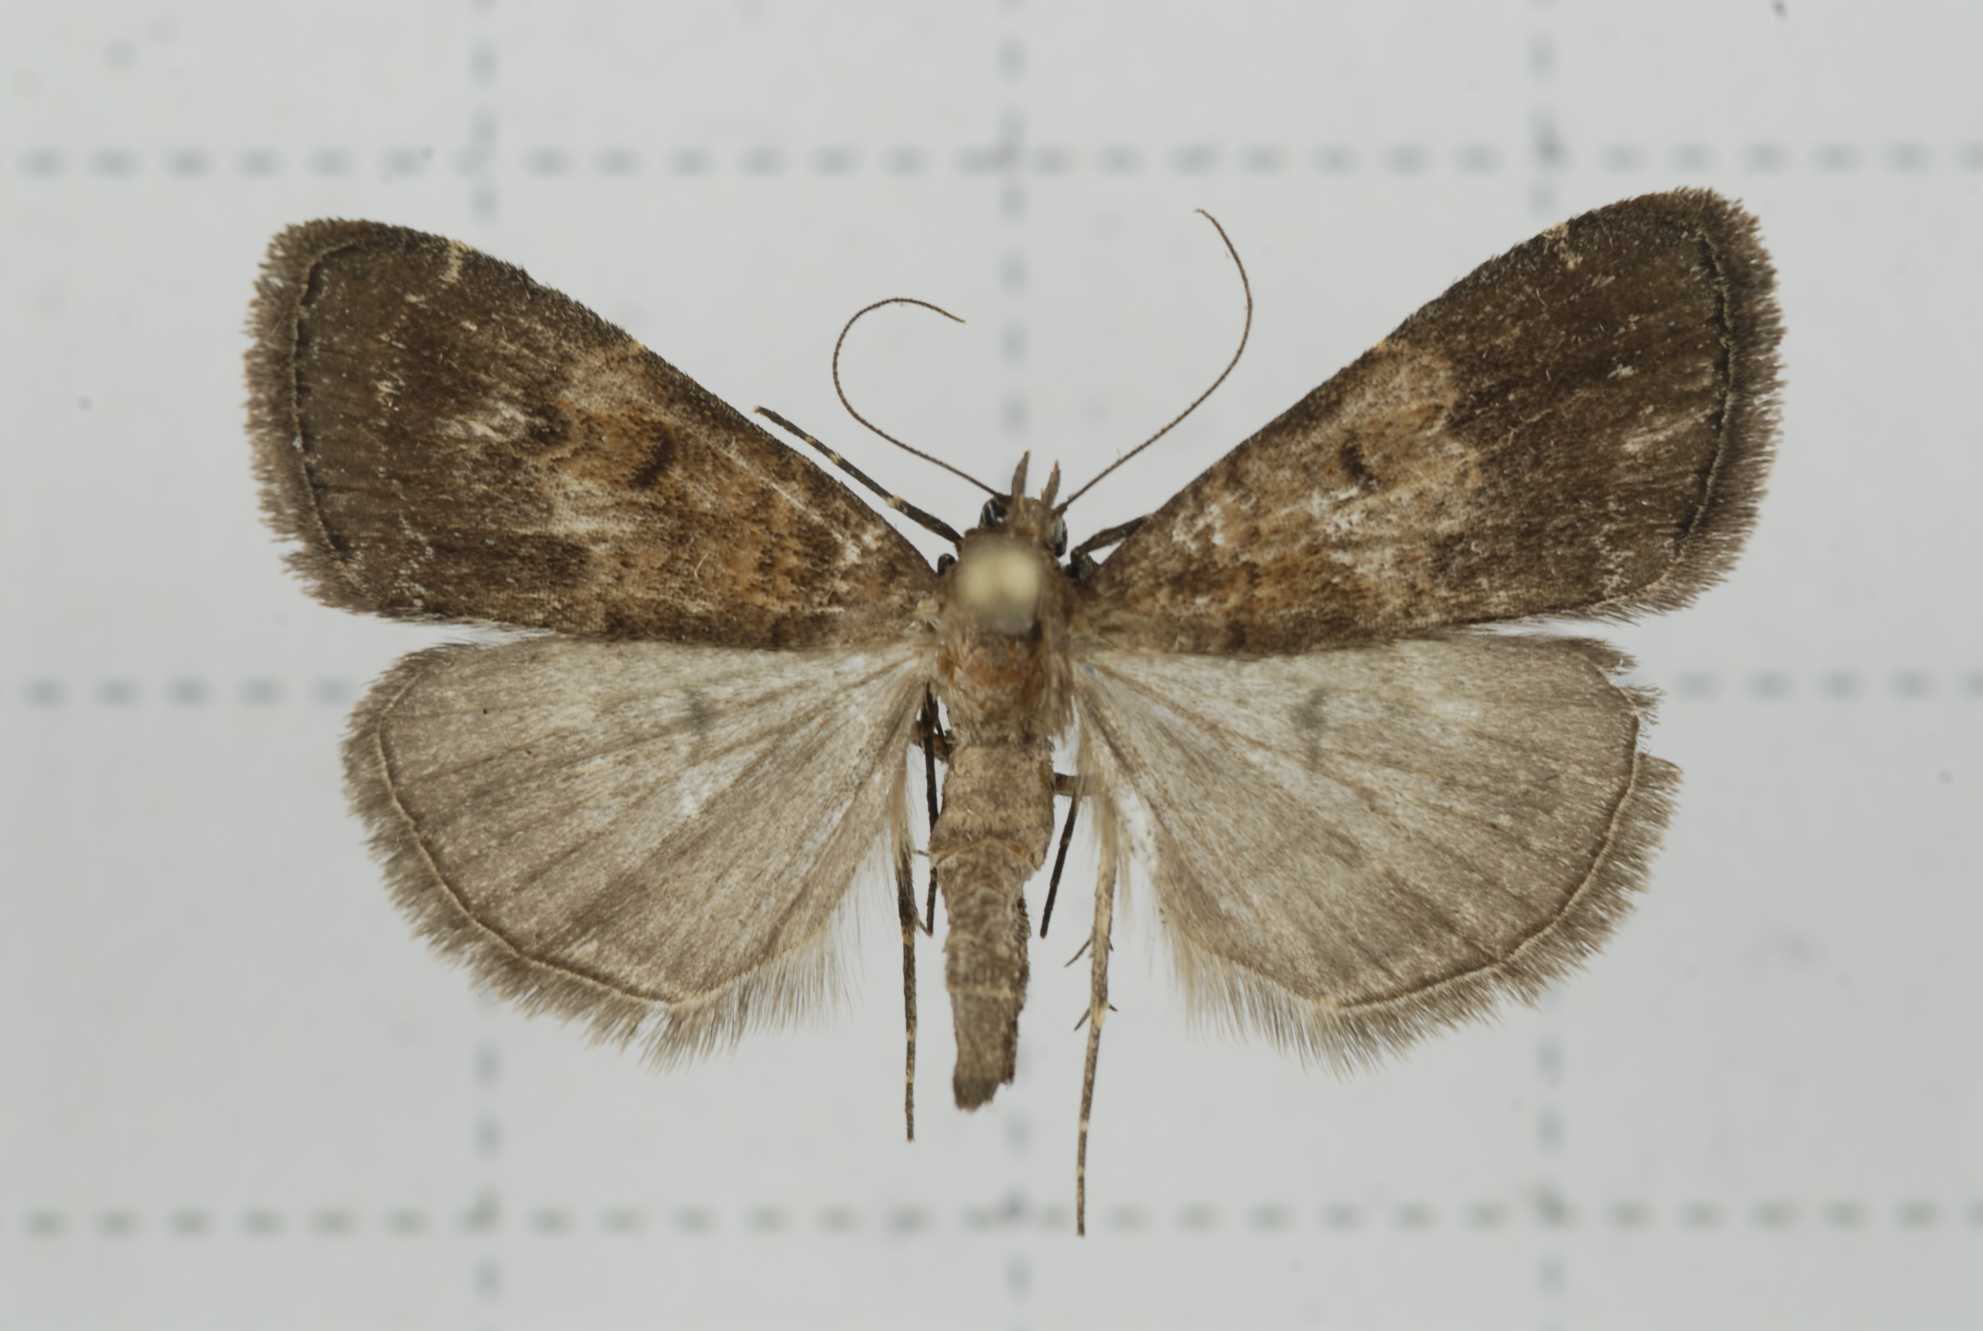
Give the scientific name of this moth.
Hydrillodes nilgirialis
